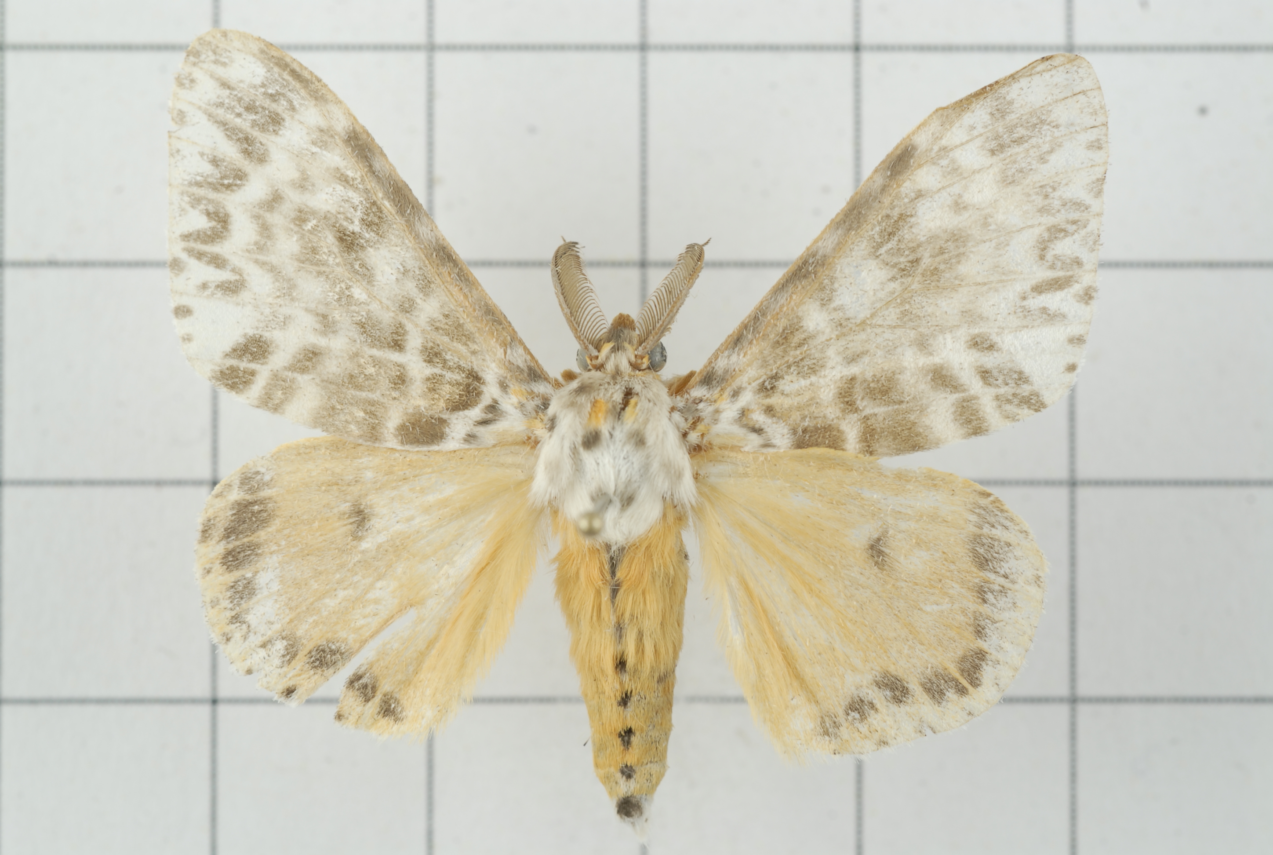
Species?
Lymantria mathura subpallida
